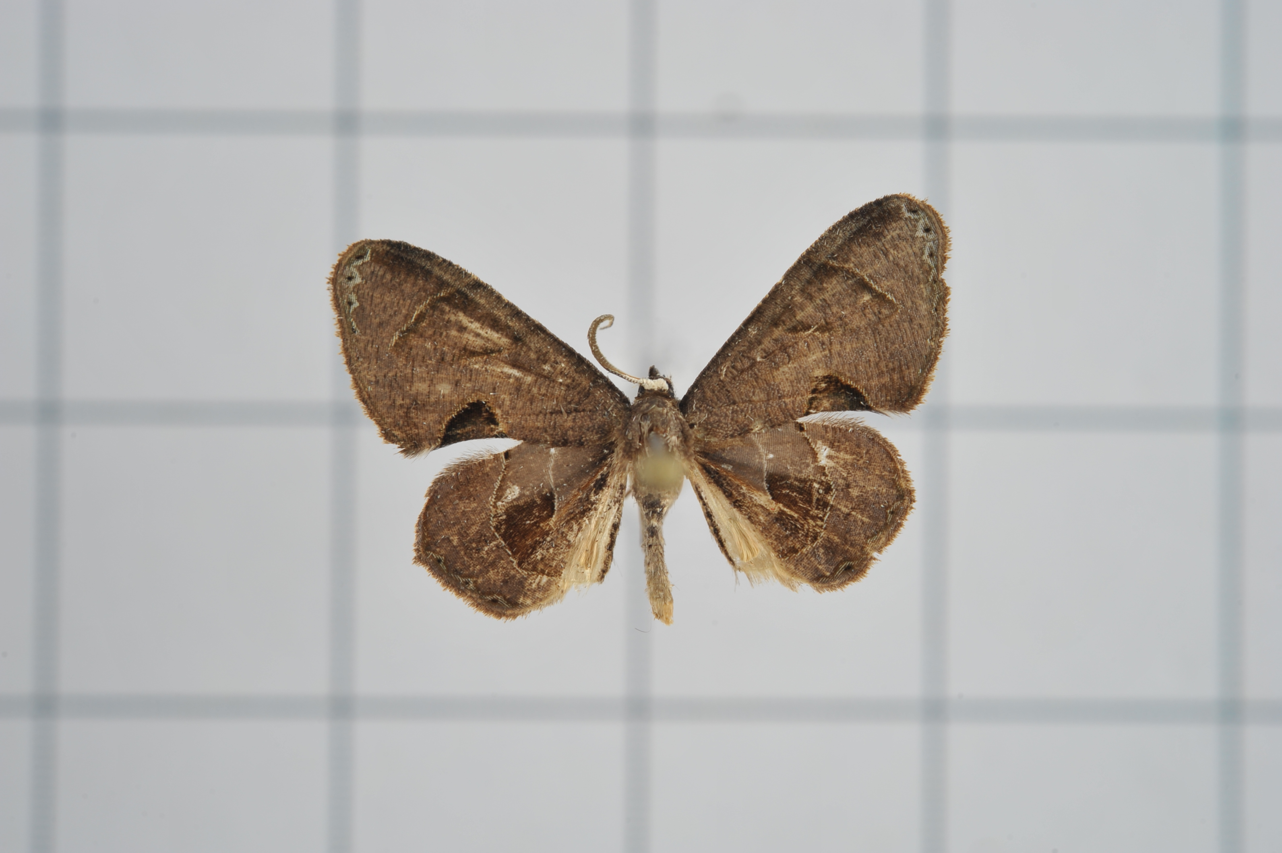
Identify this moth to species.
Phazaca alikangensis
